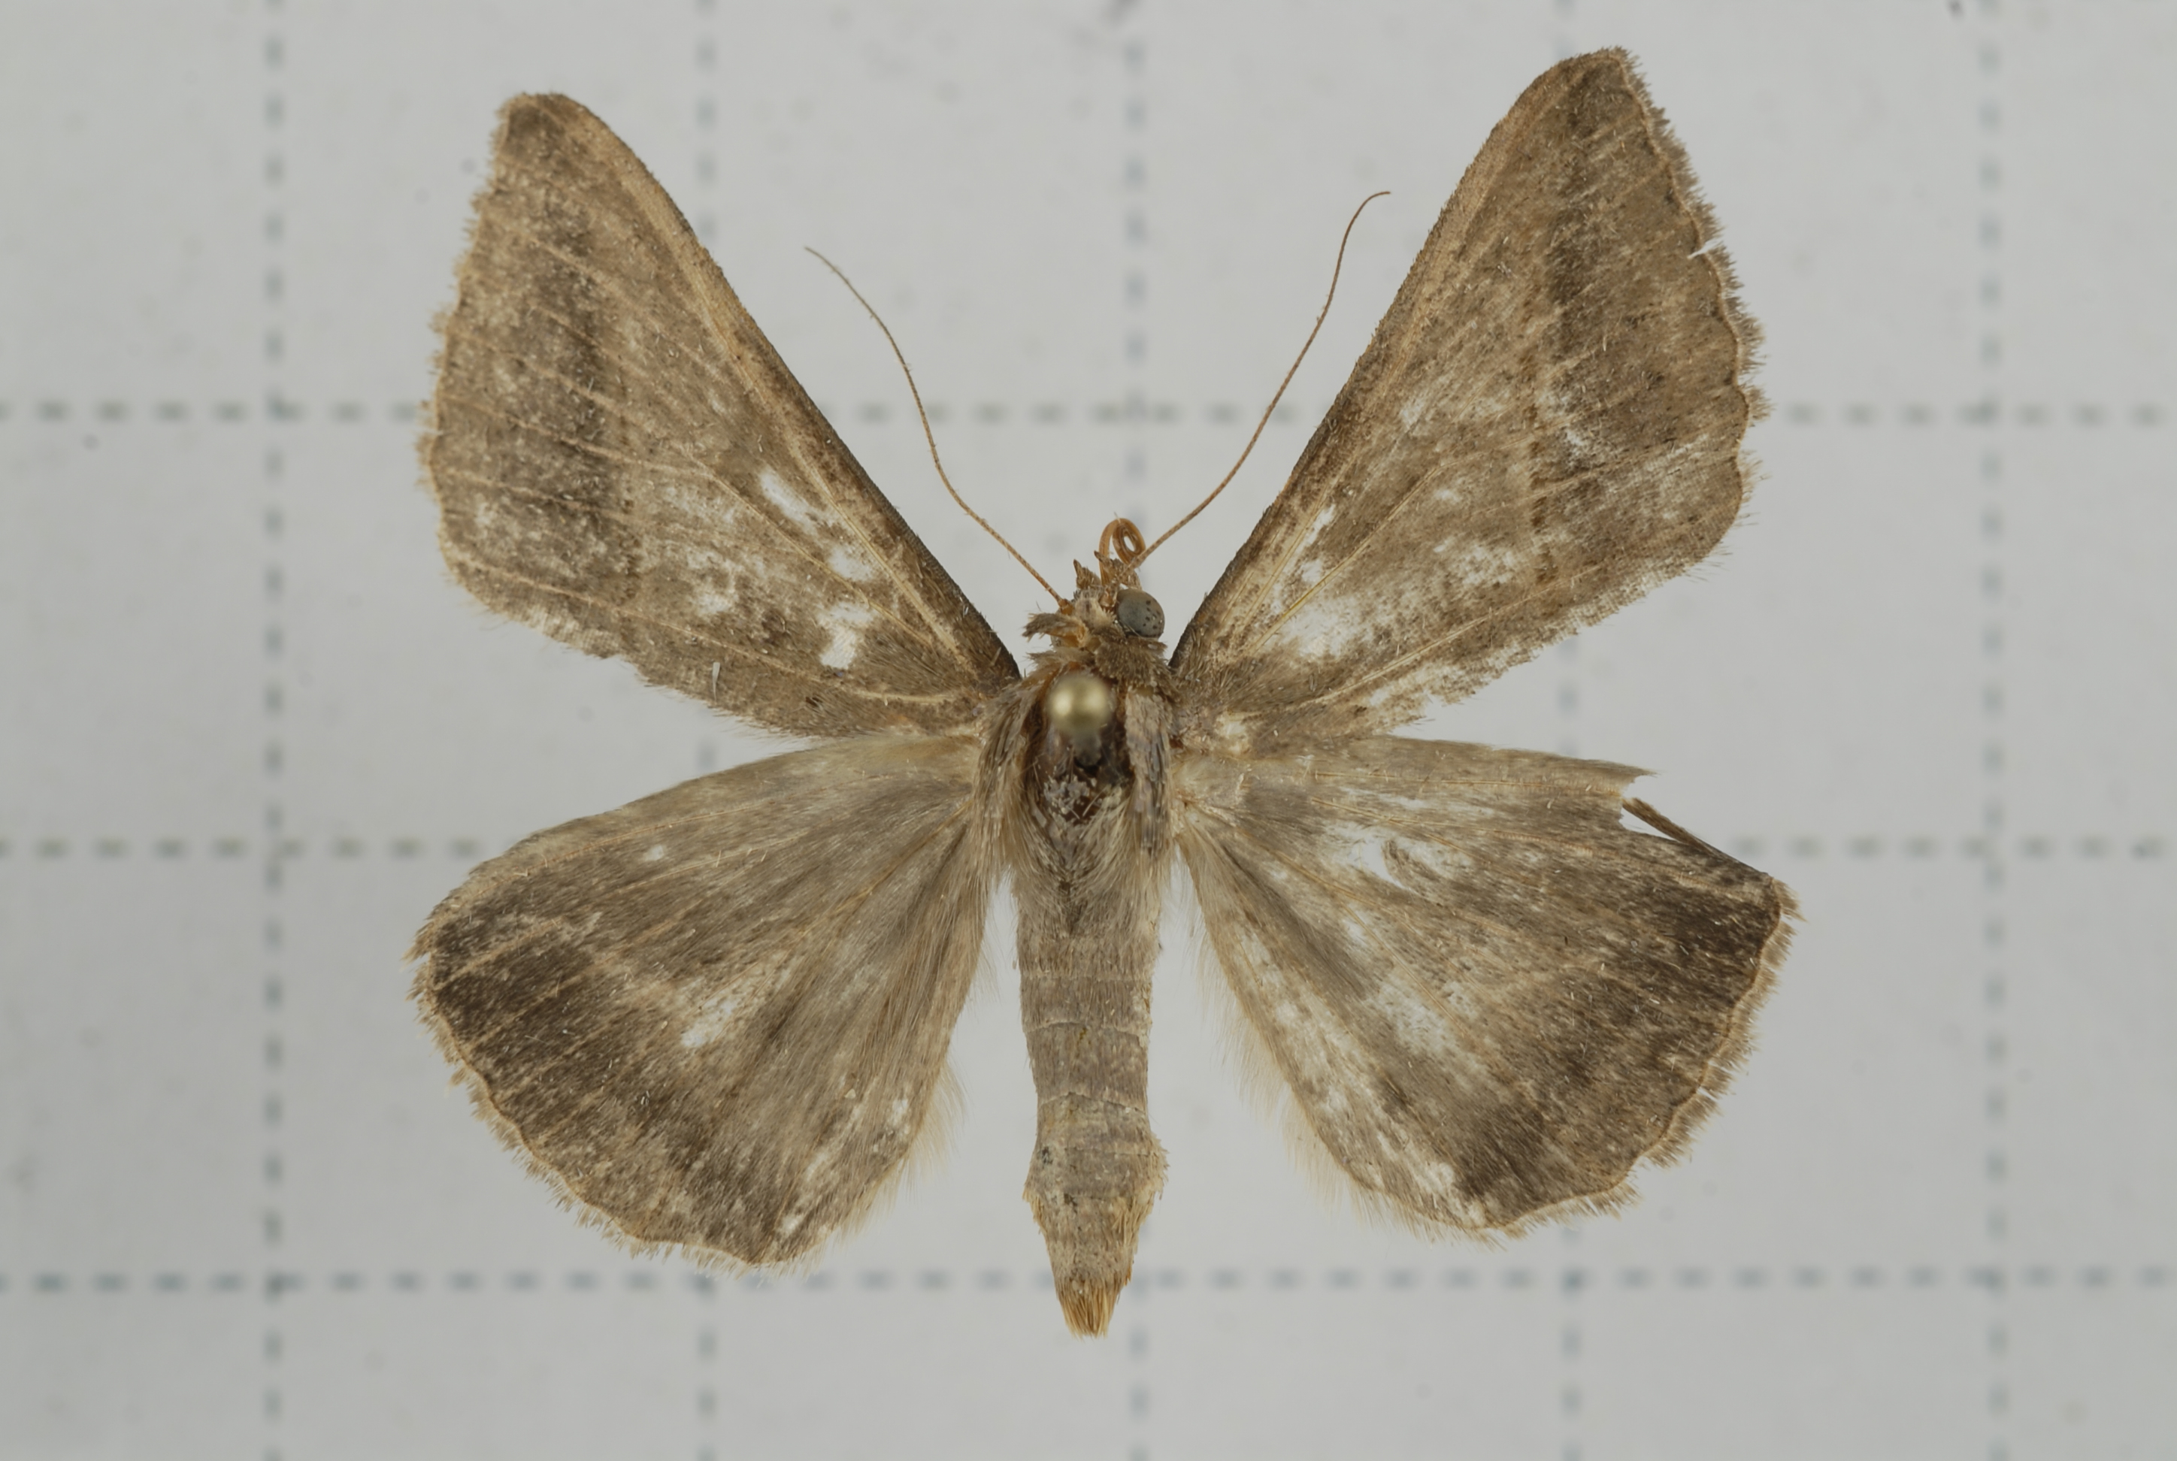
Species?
Mocis frugalis
